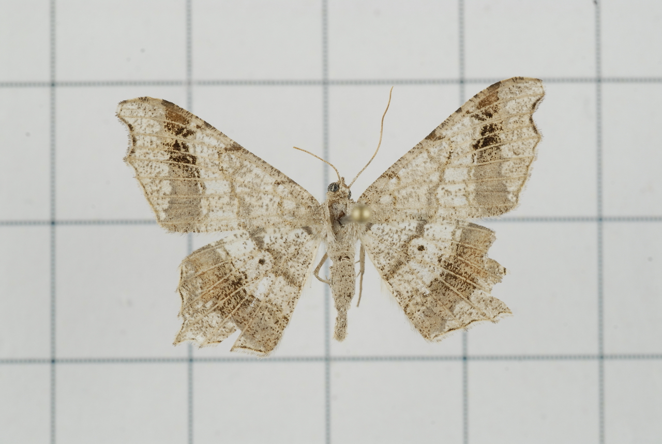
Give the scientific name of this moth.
Chiasmia emersaria
